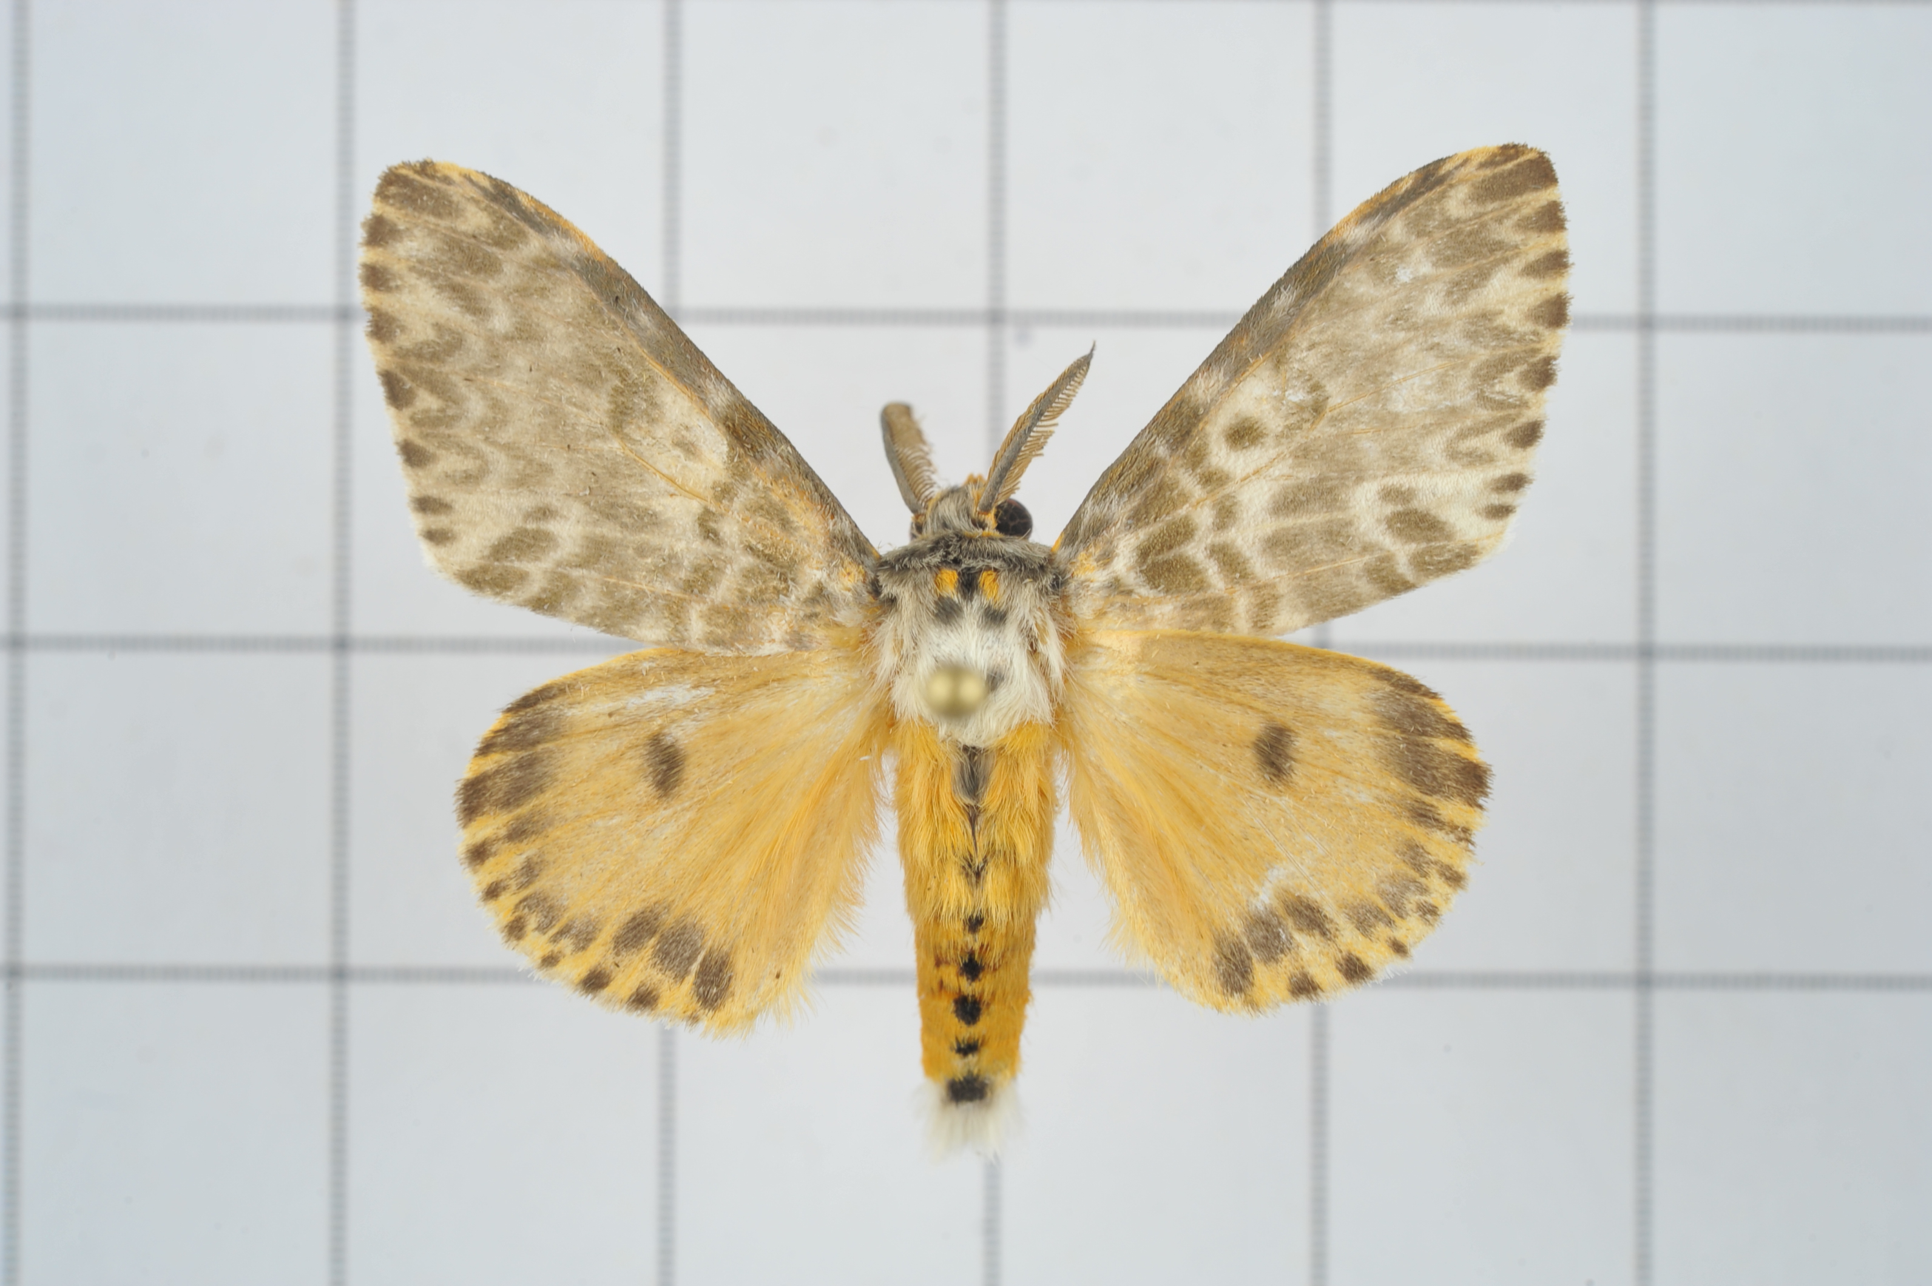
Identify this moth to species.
Lymantria mathura subpallida
